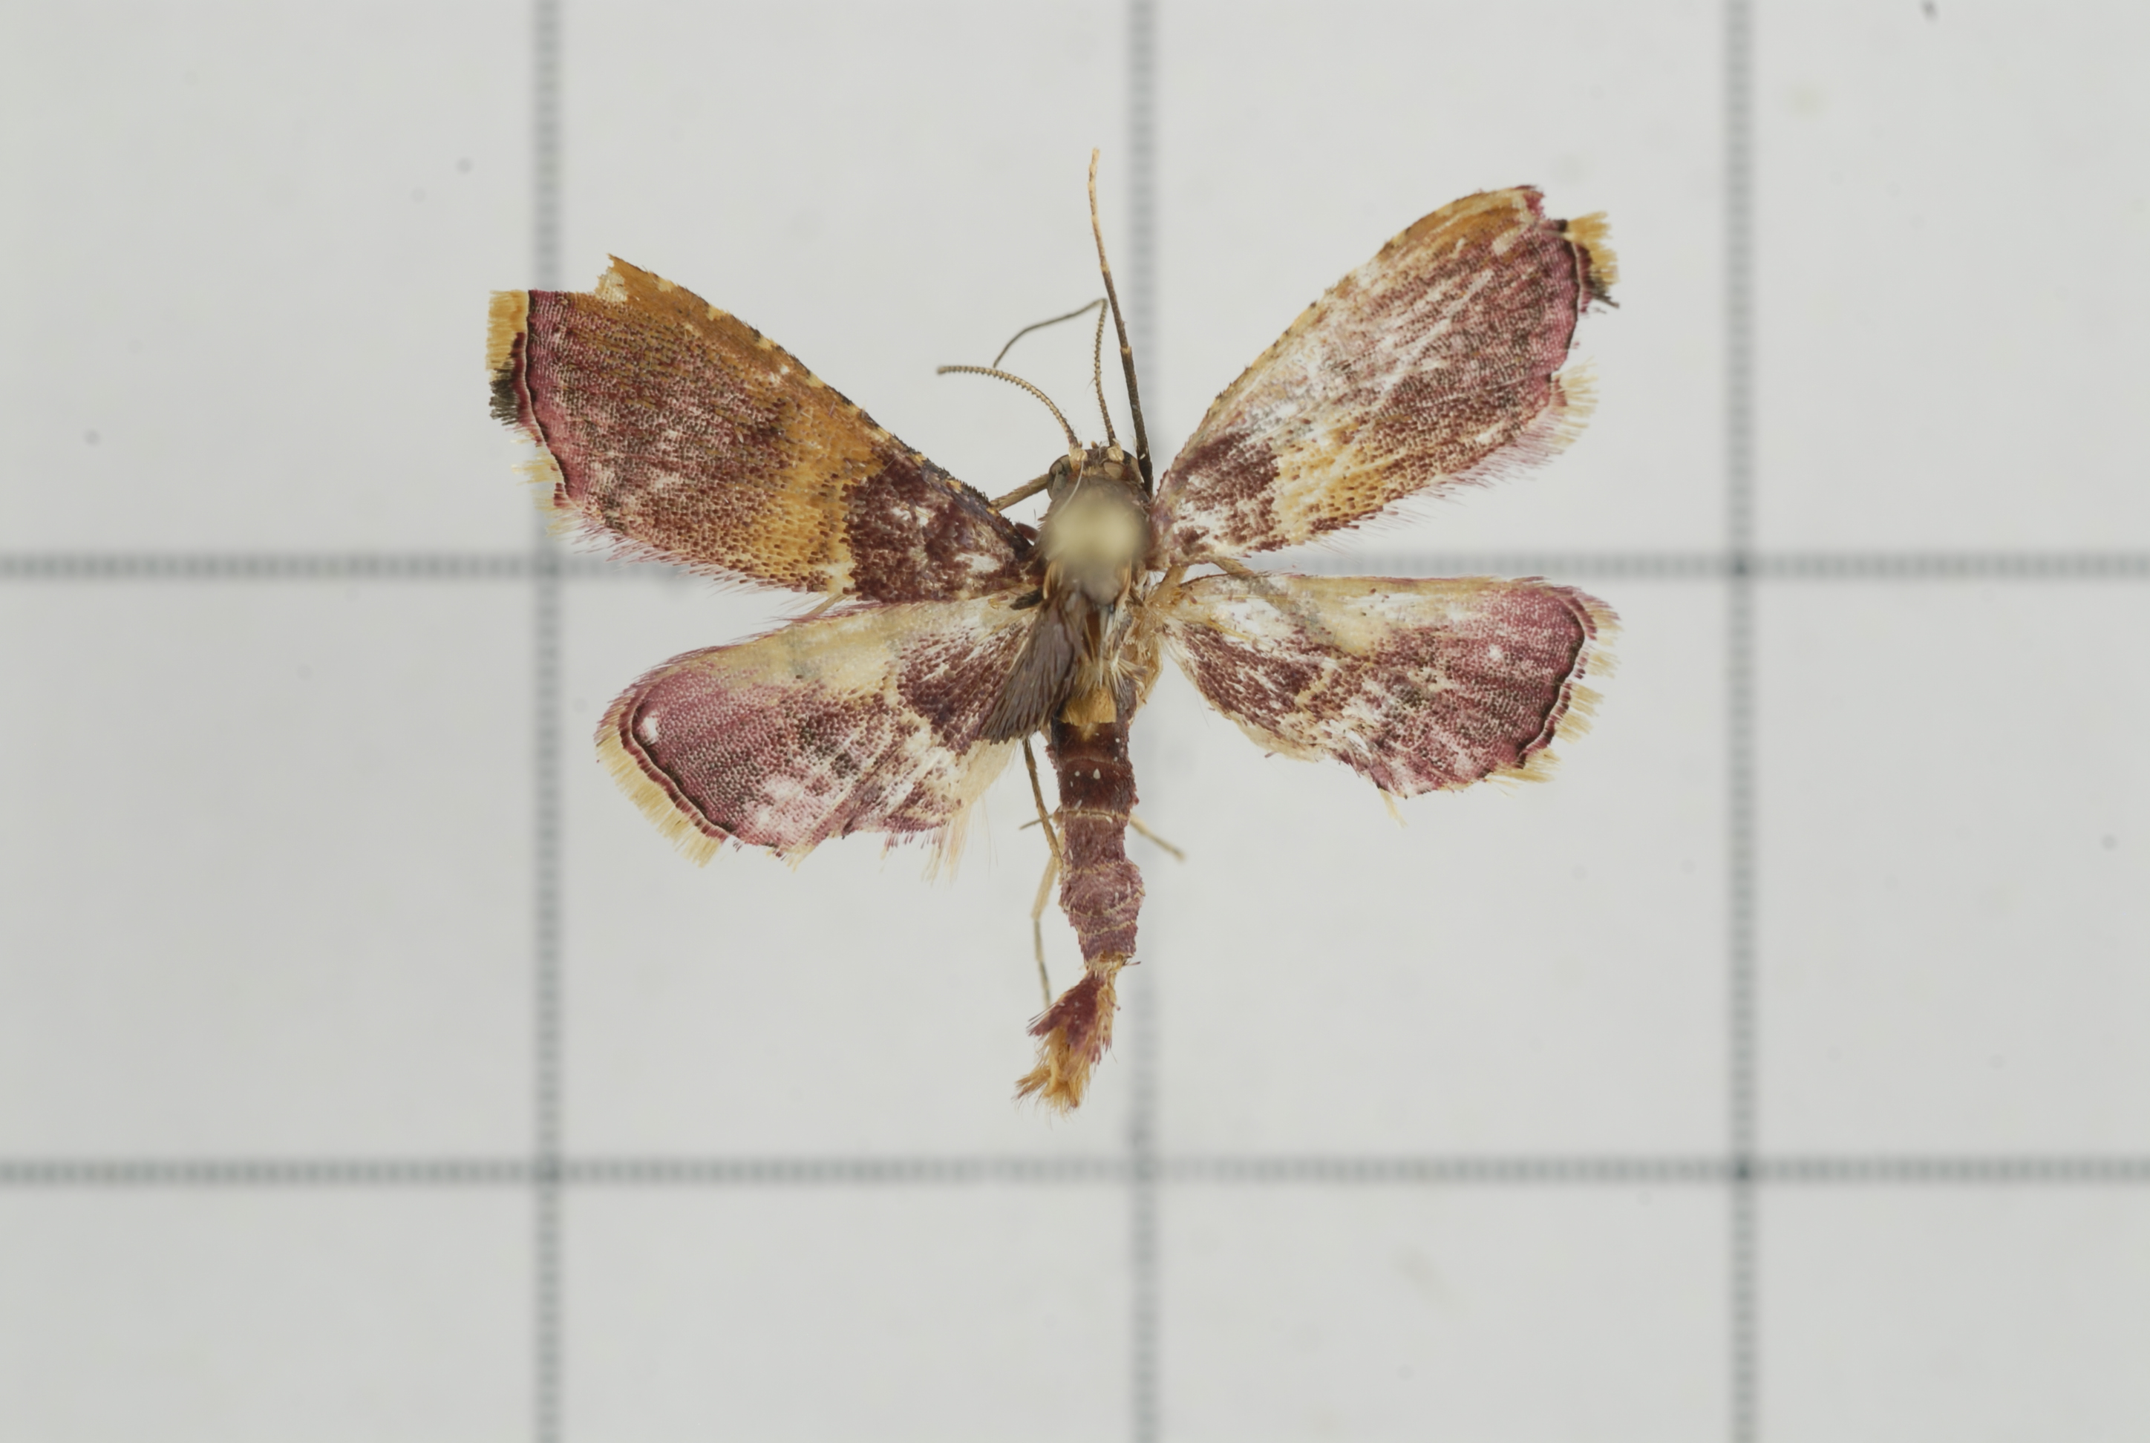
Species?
Endotricha olivacealis
